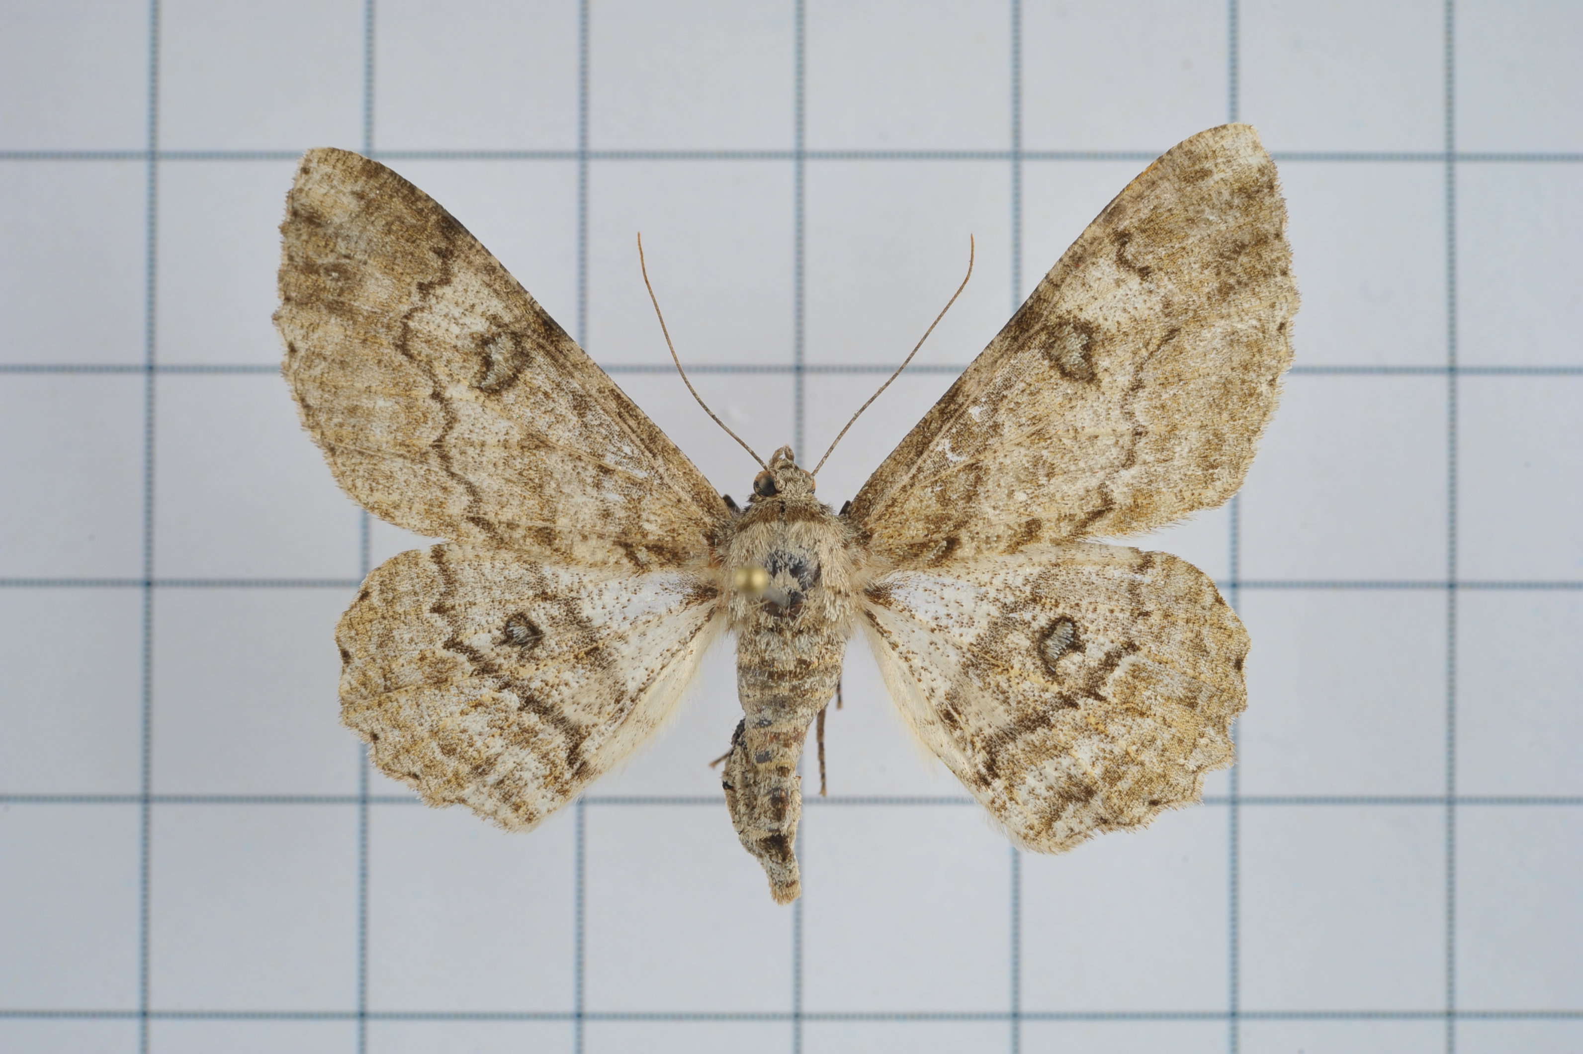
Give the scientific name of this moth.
Ascotis selenaria imparata
